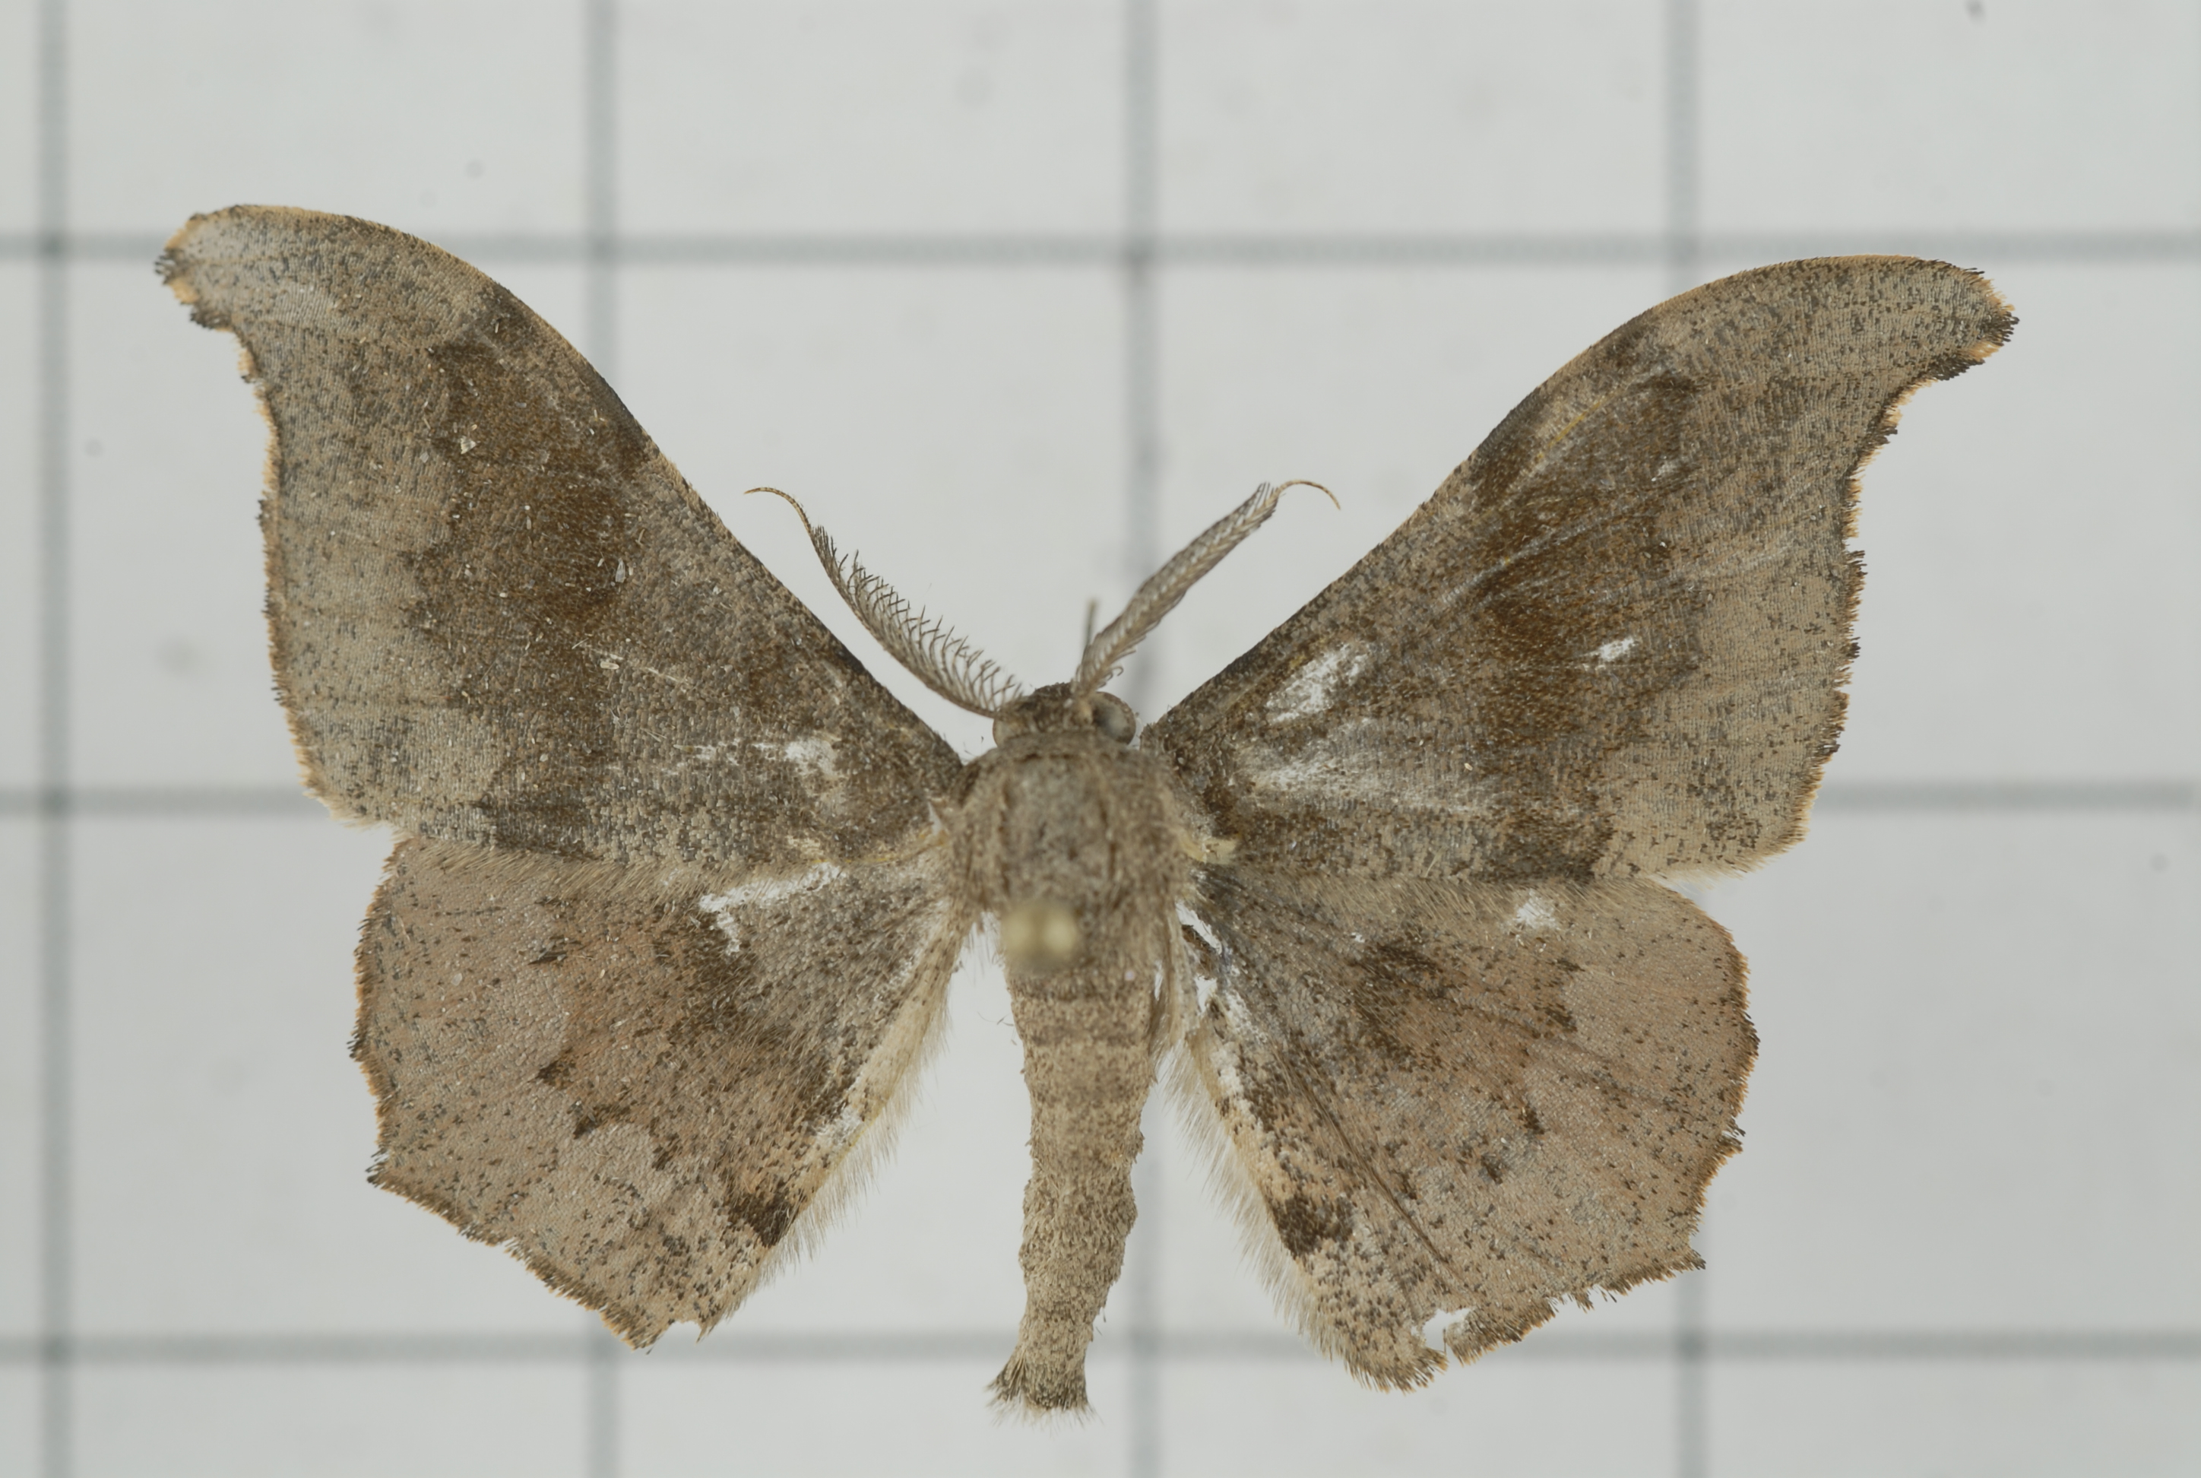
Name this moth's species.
Hyposidra talaca talaca
